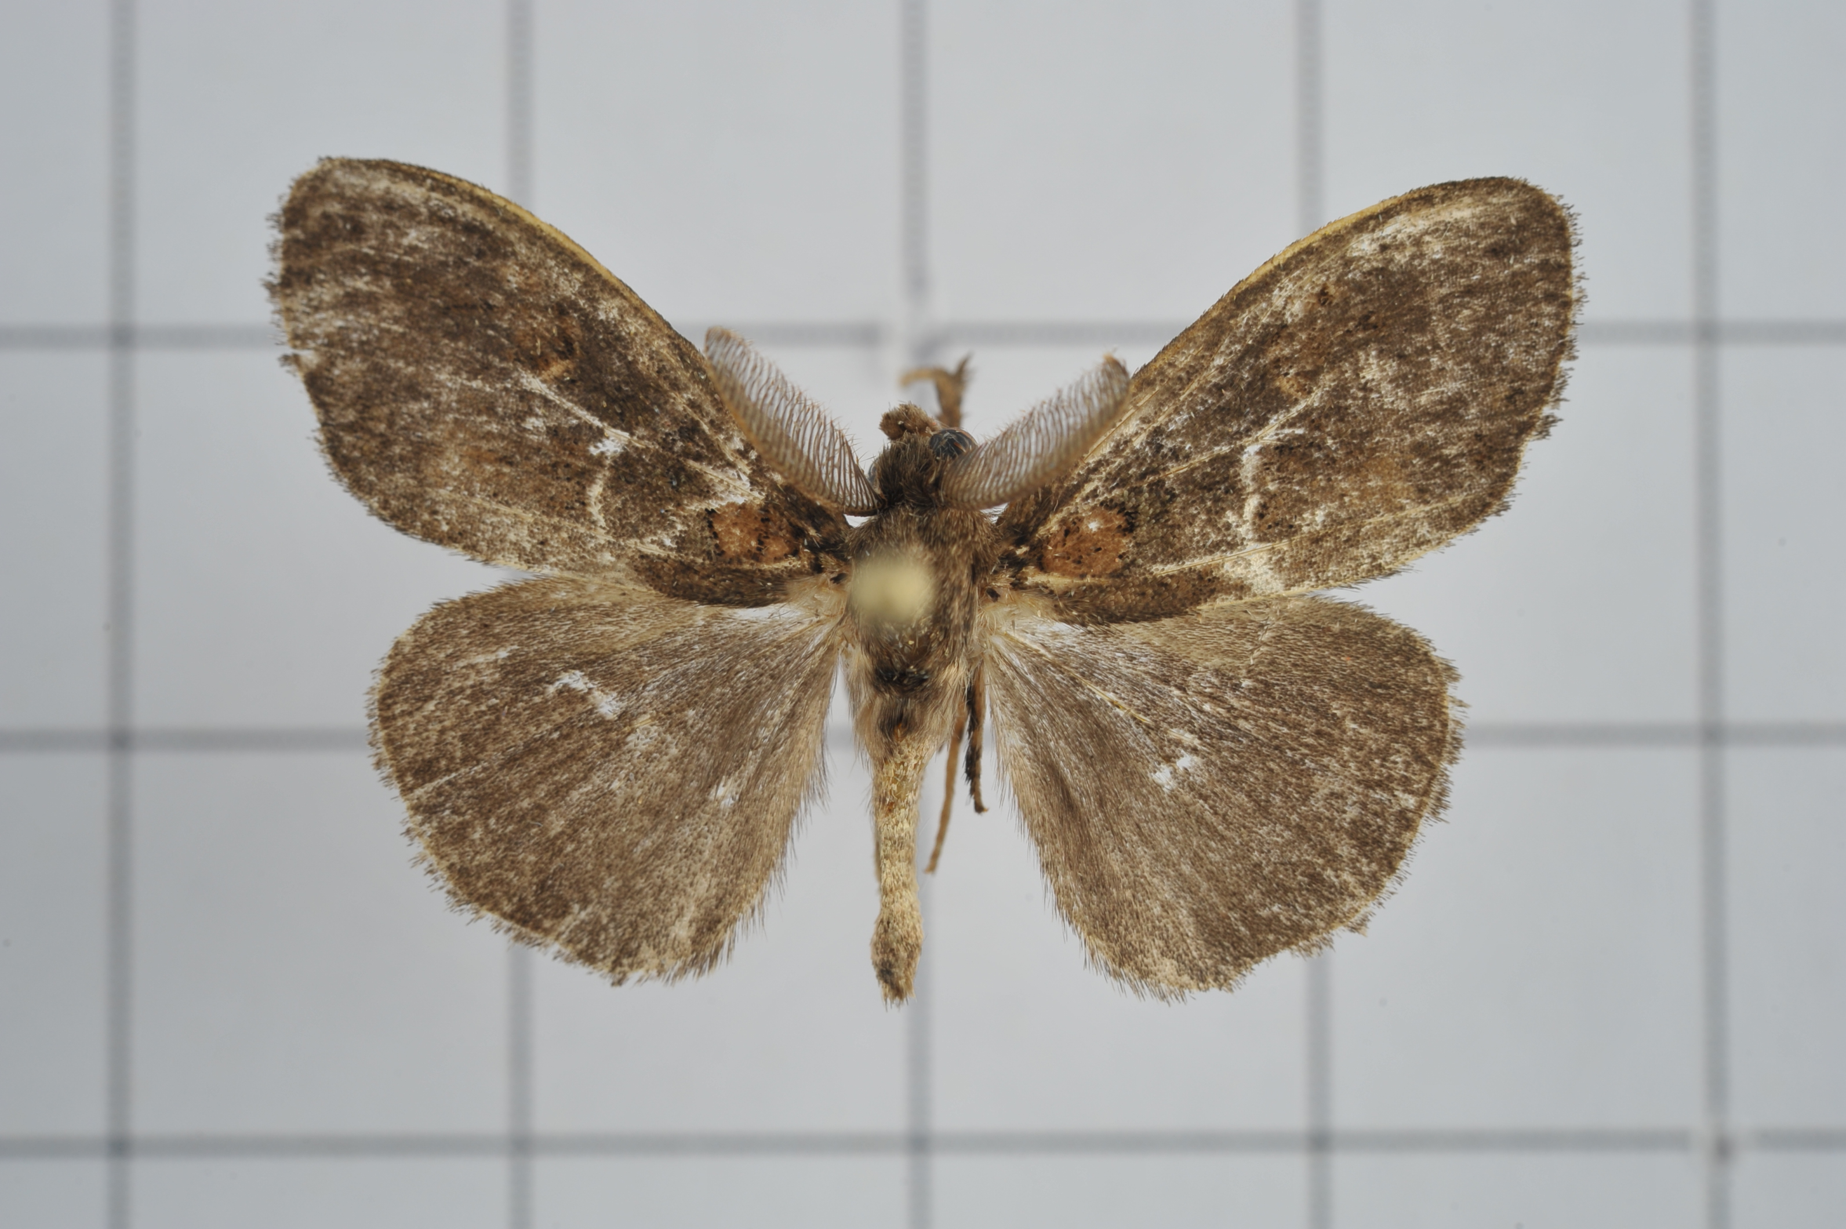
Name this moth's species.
Olene dudgeoni
